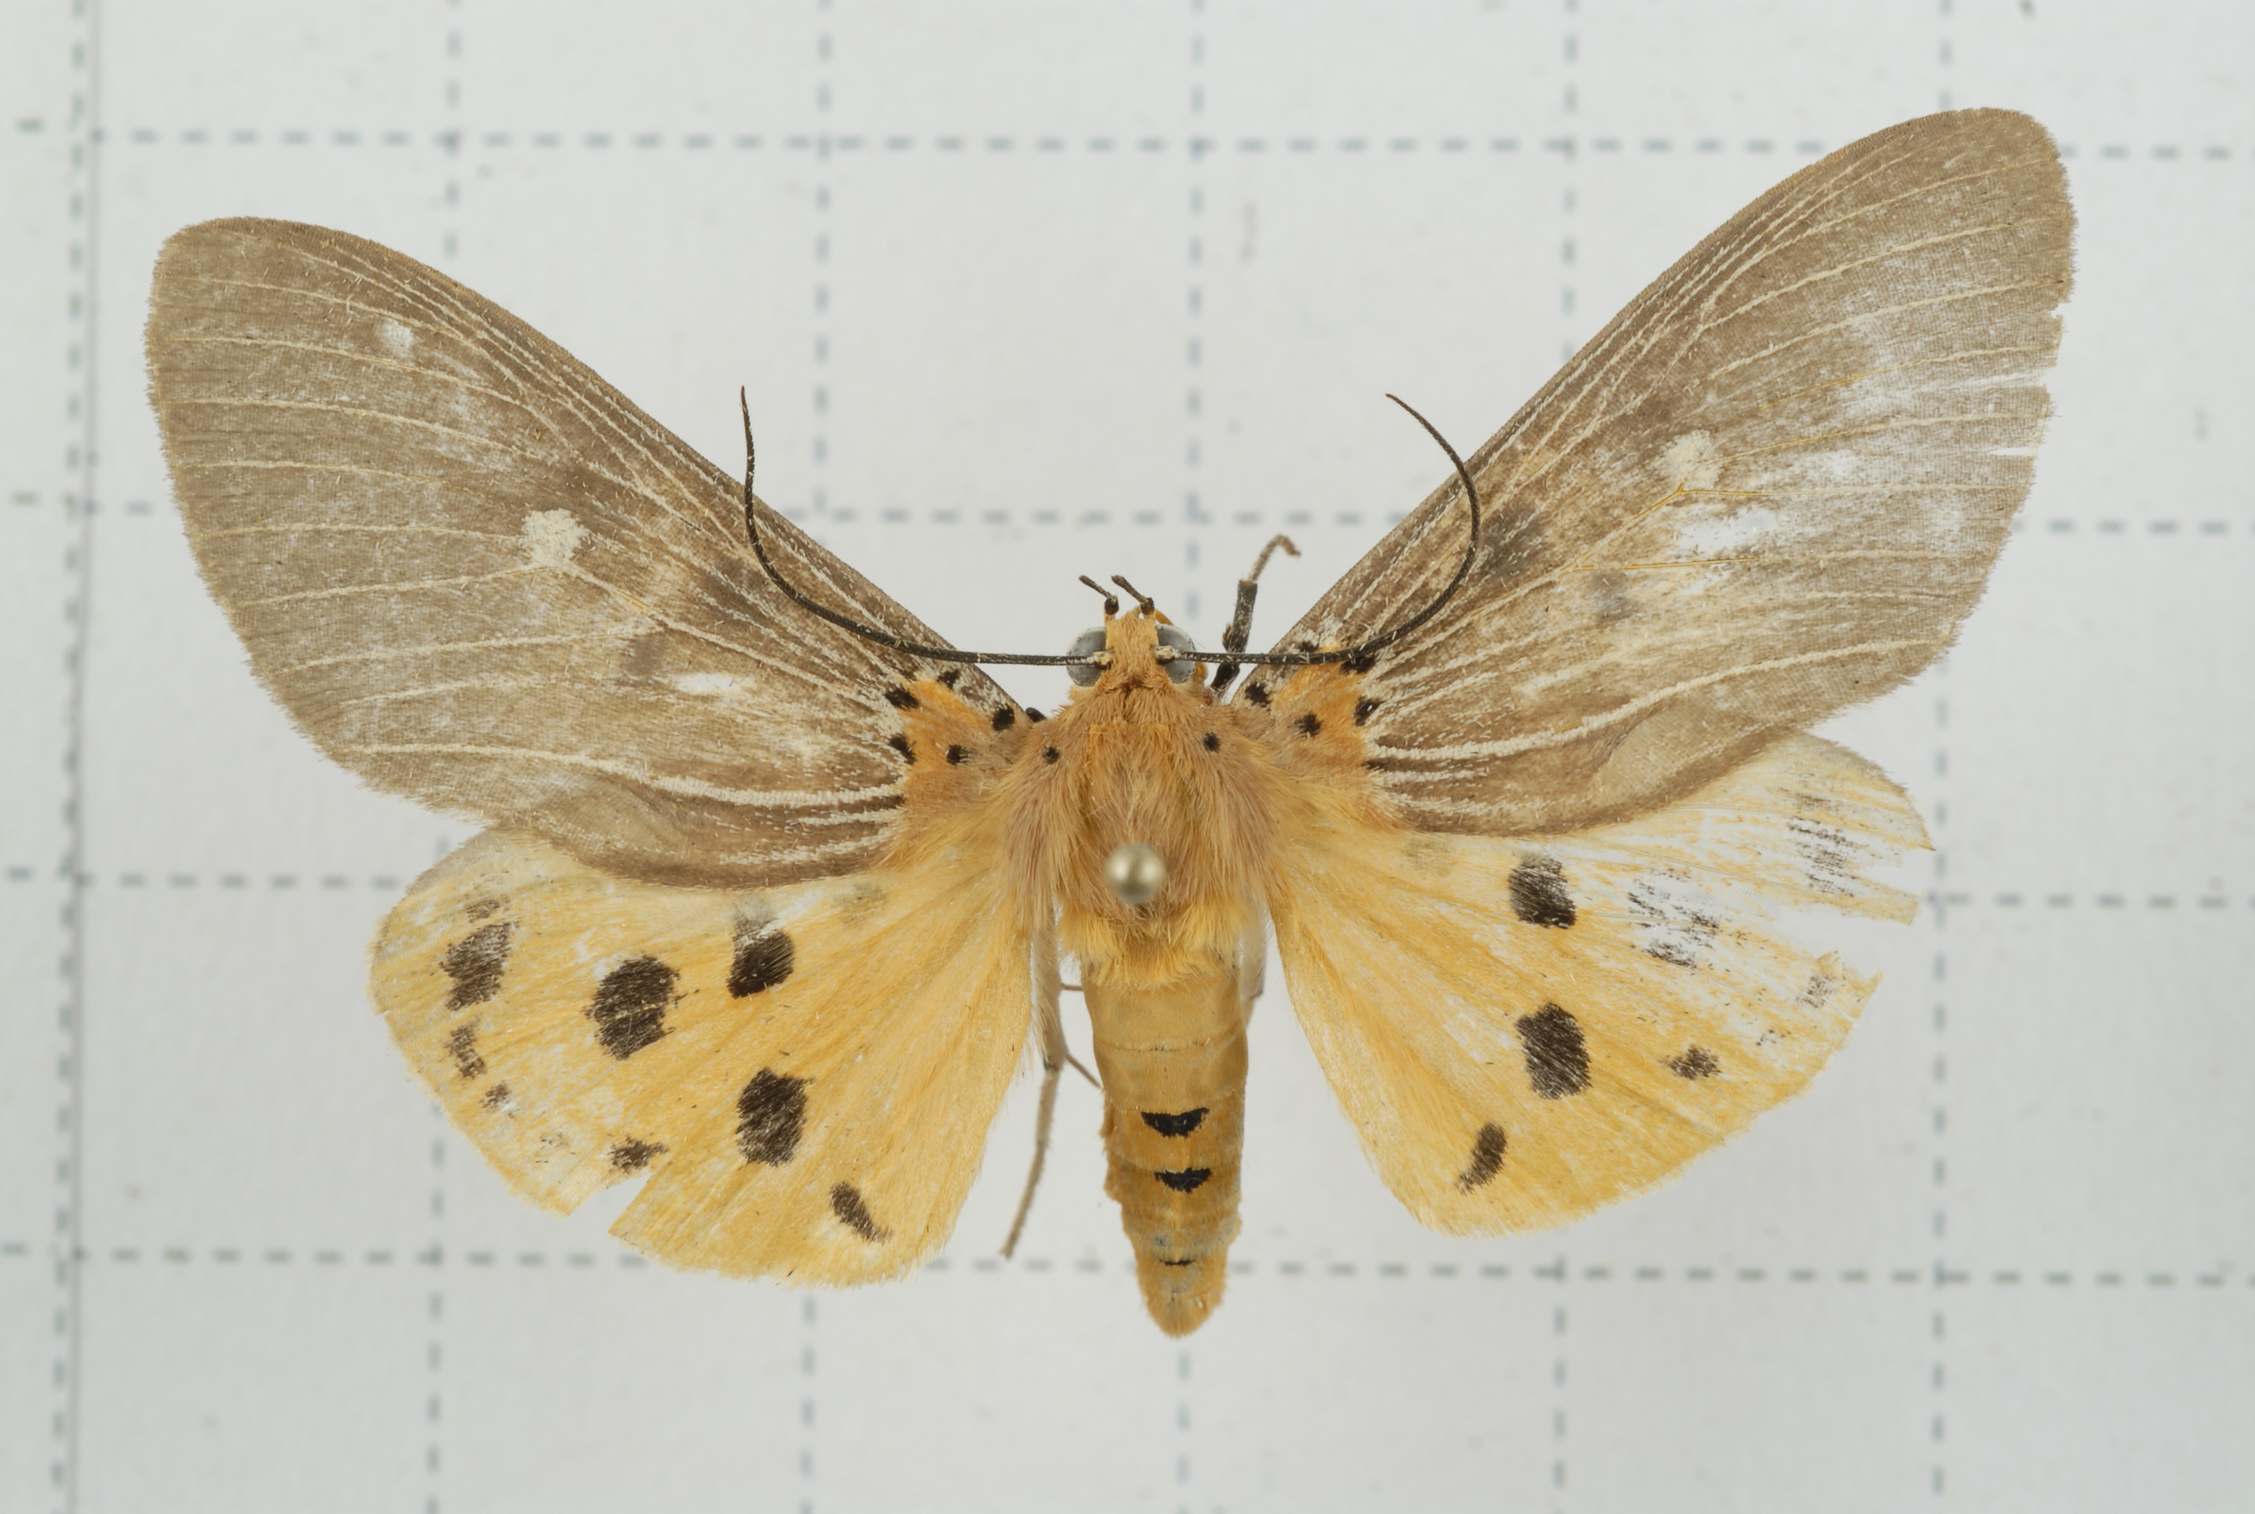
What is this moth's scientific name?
Asota caricae
